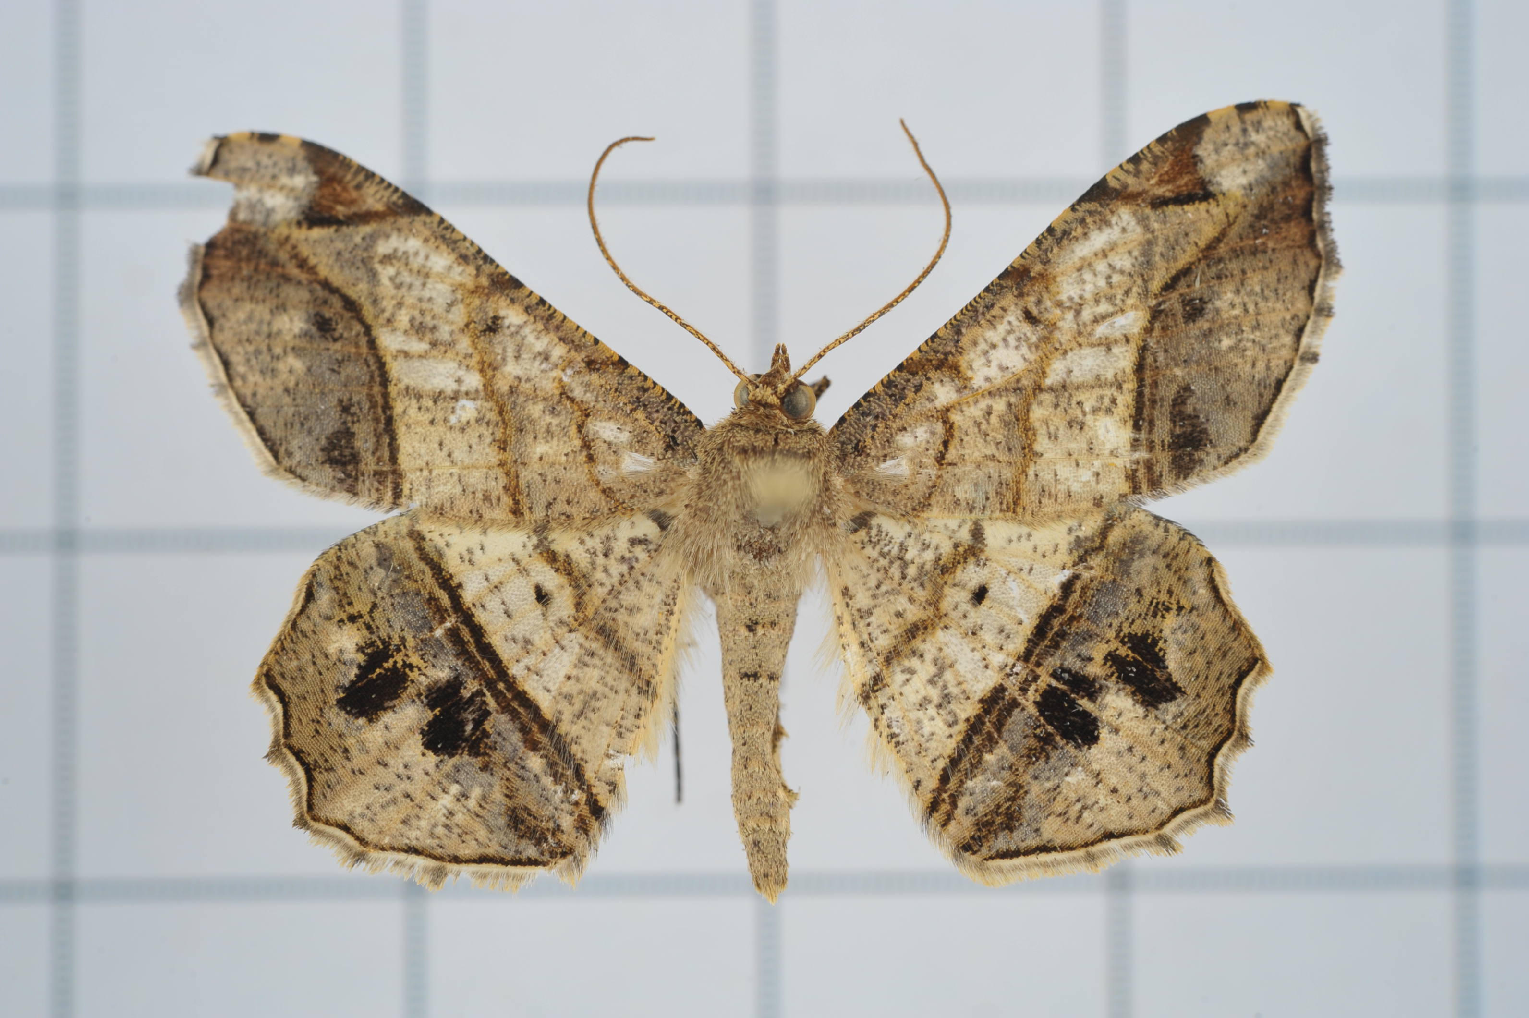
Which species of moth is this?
Chiasmia intermediaria
